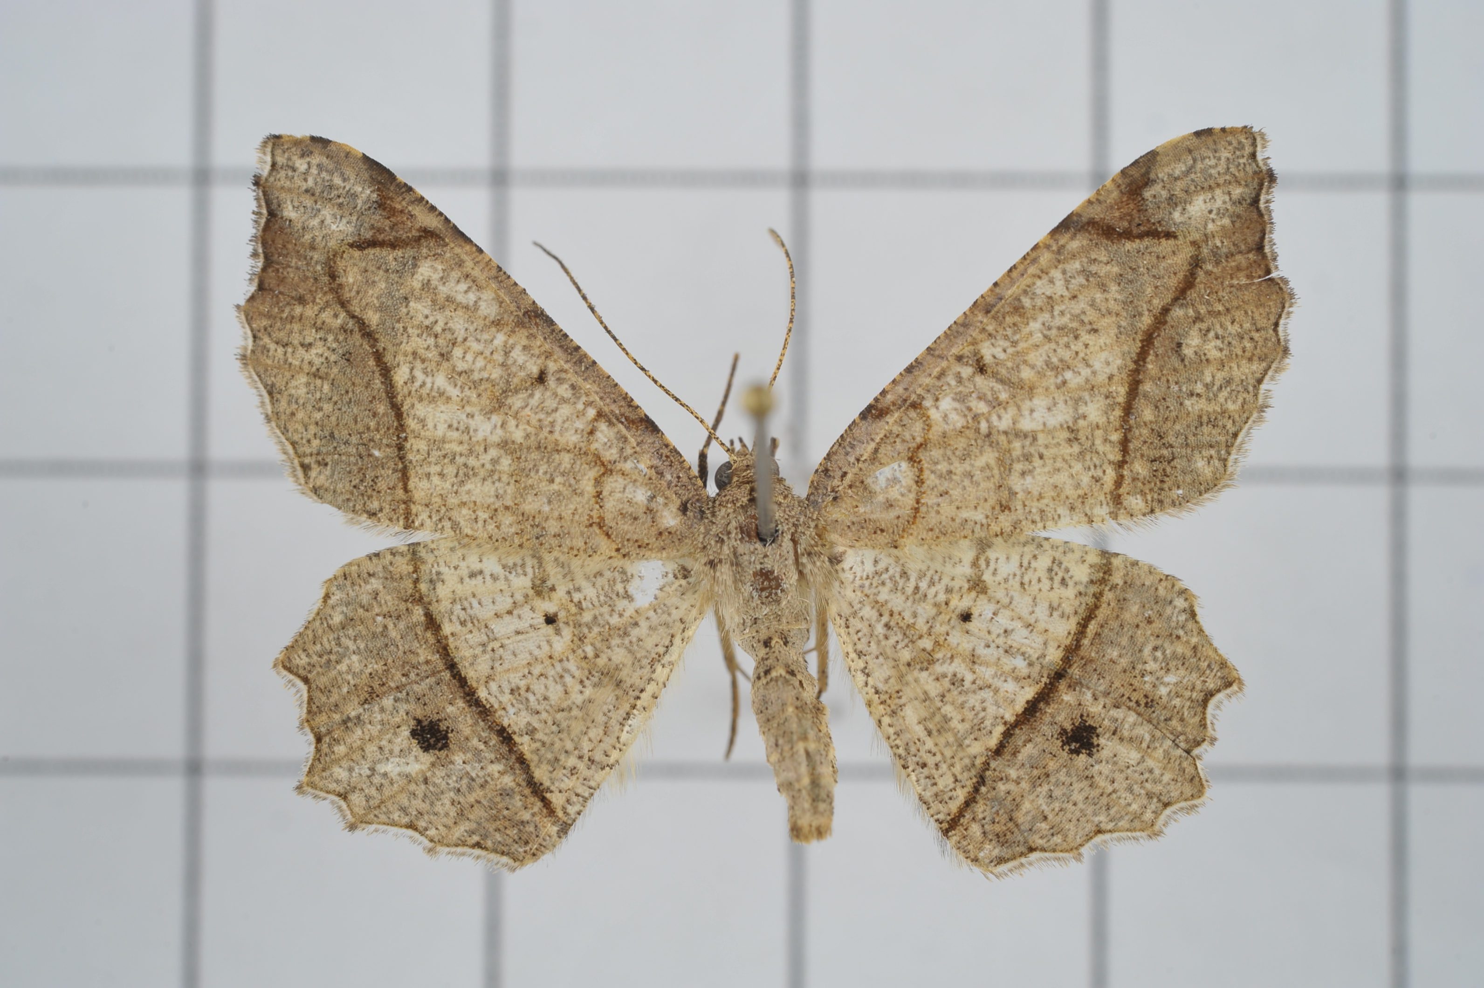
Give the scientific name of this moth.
Chiasmia monticolaria notia
